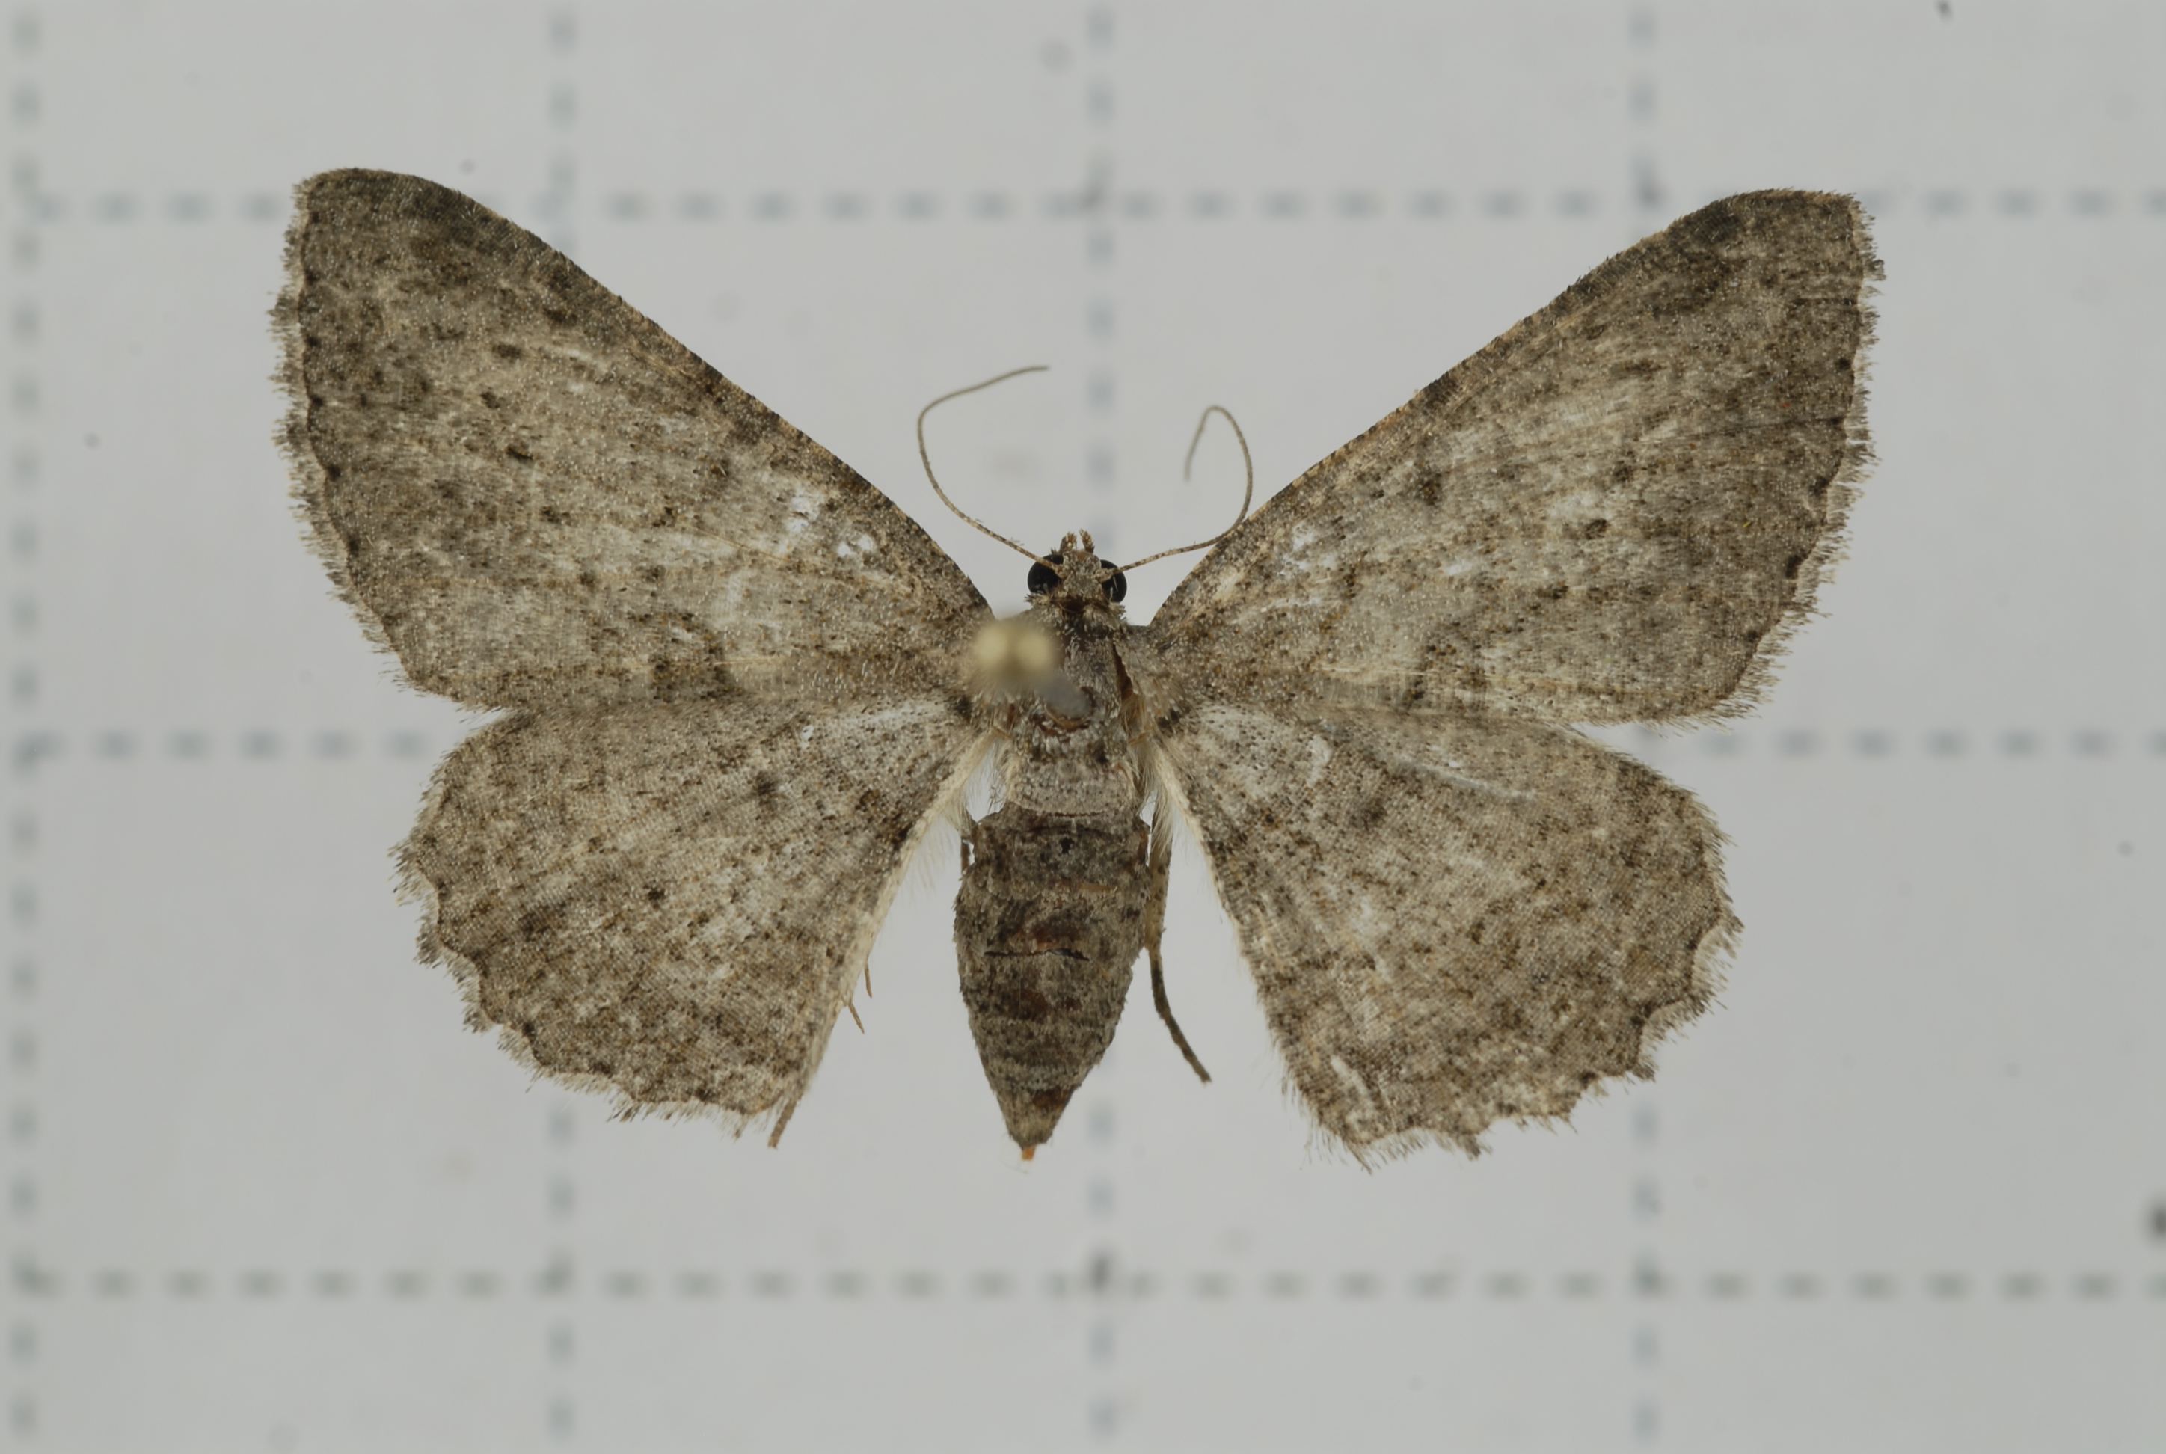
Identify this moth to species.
Psilalcis breta rantaizana
